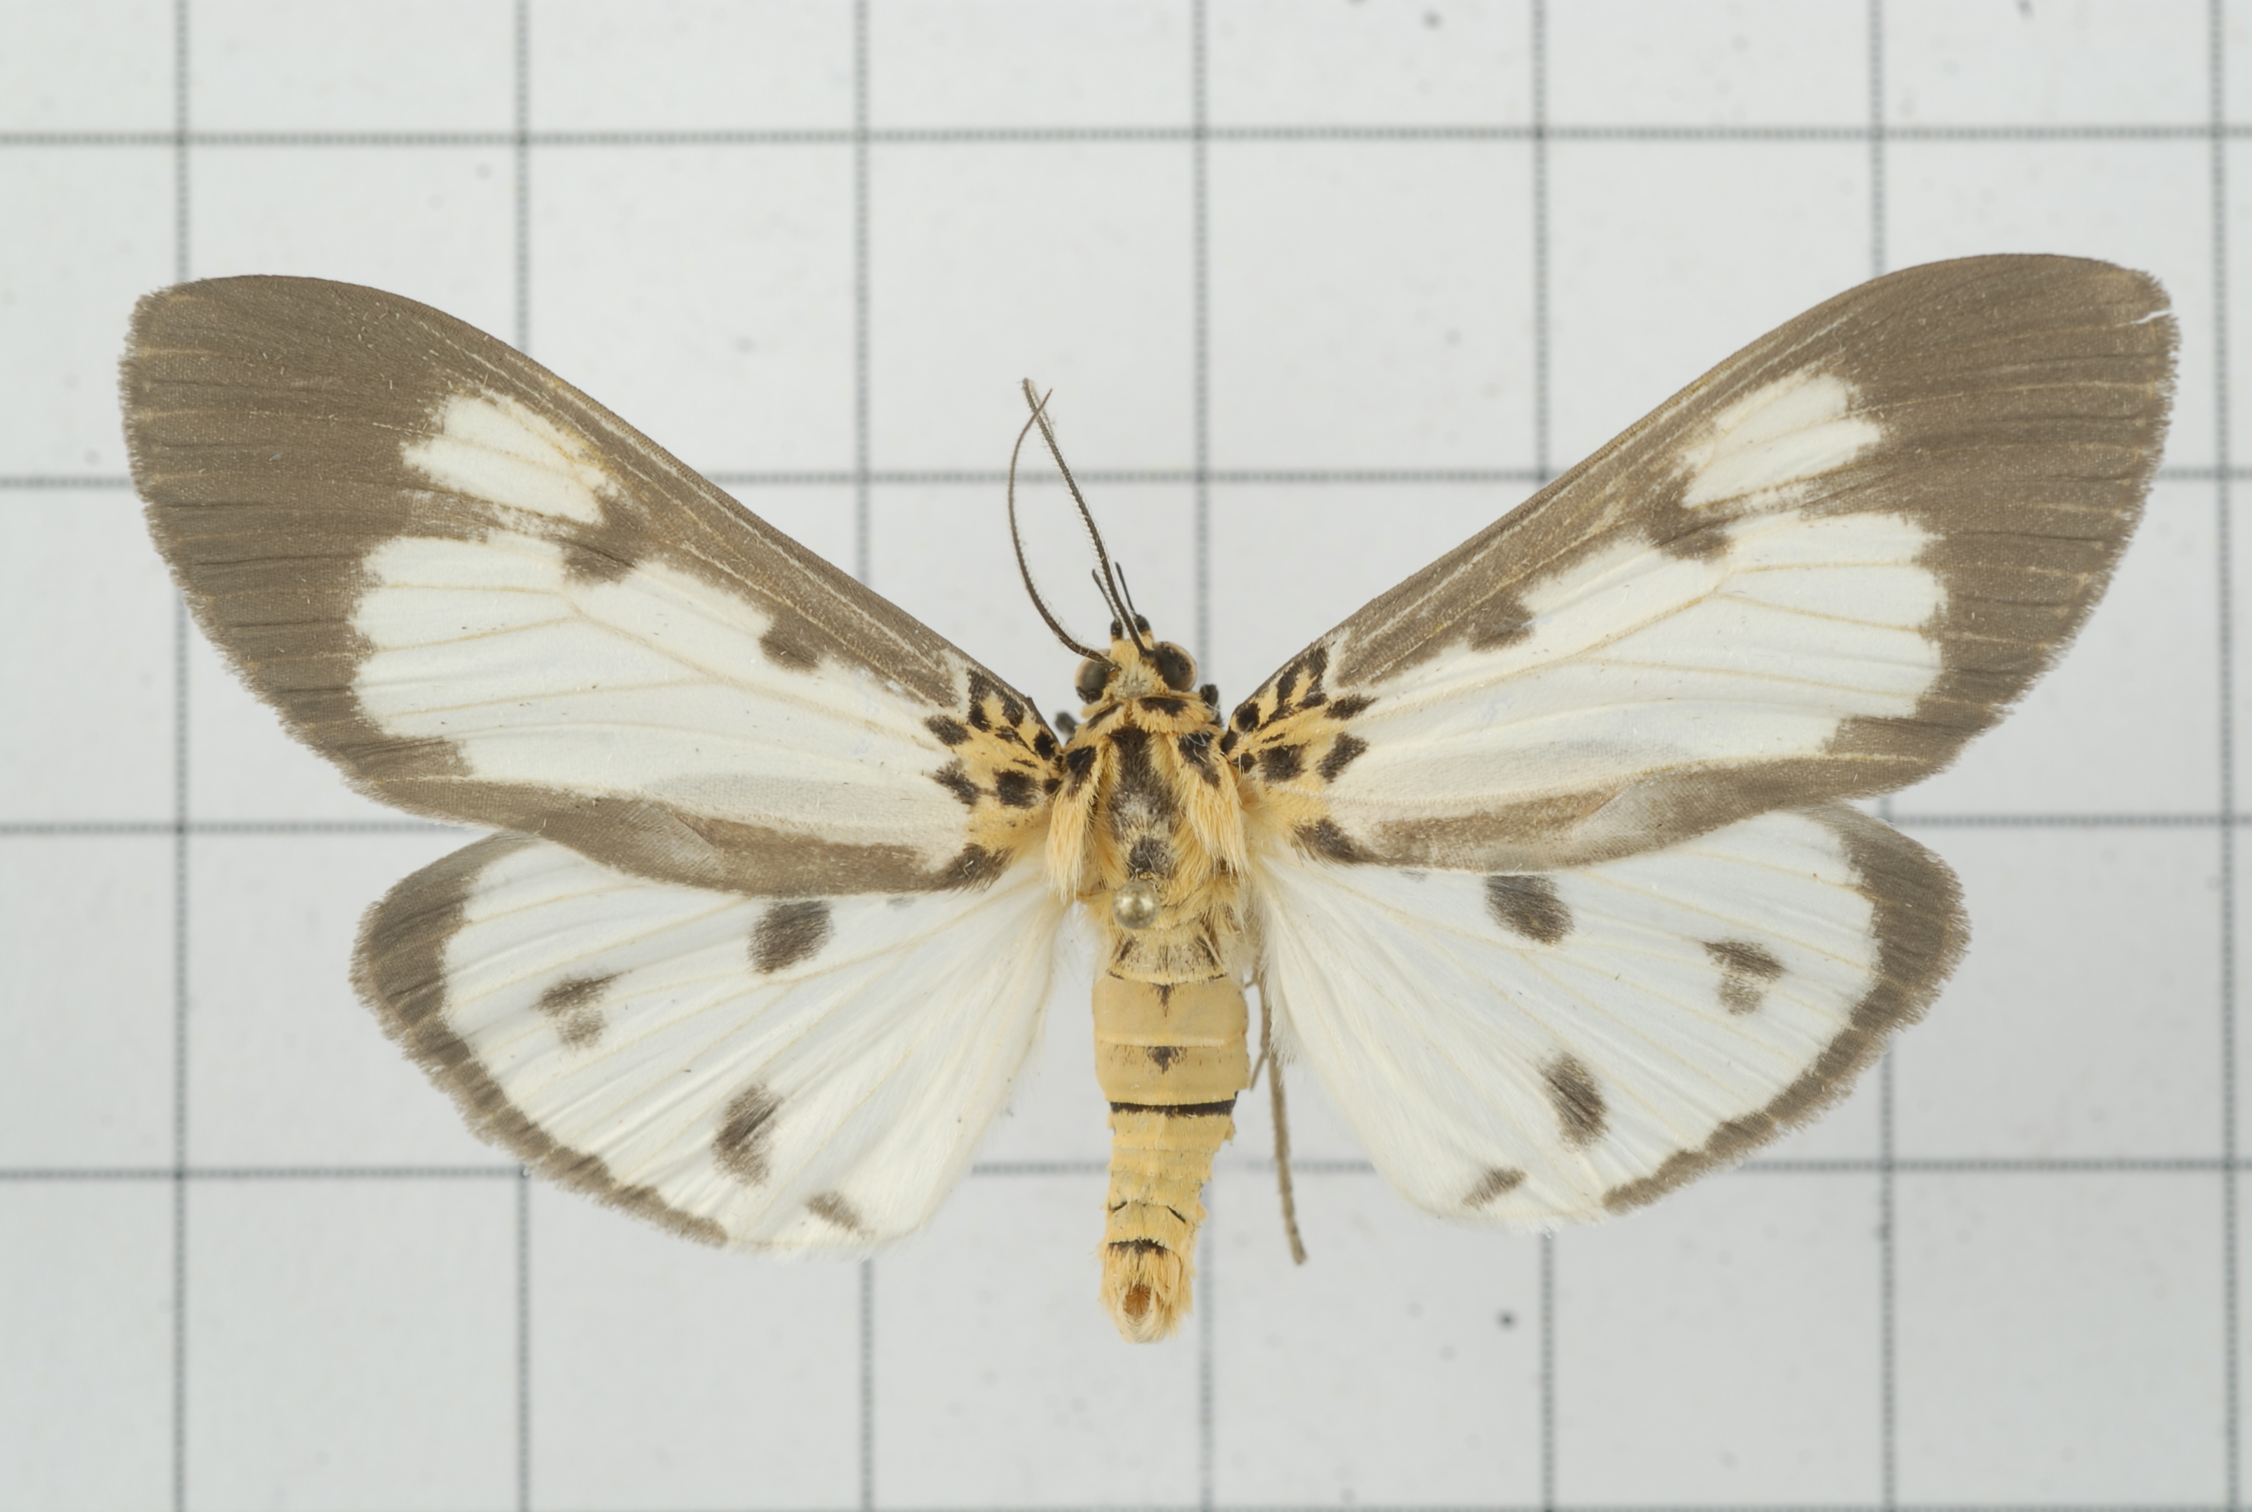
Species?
Asota plana lacteata
